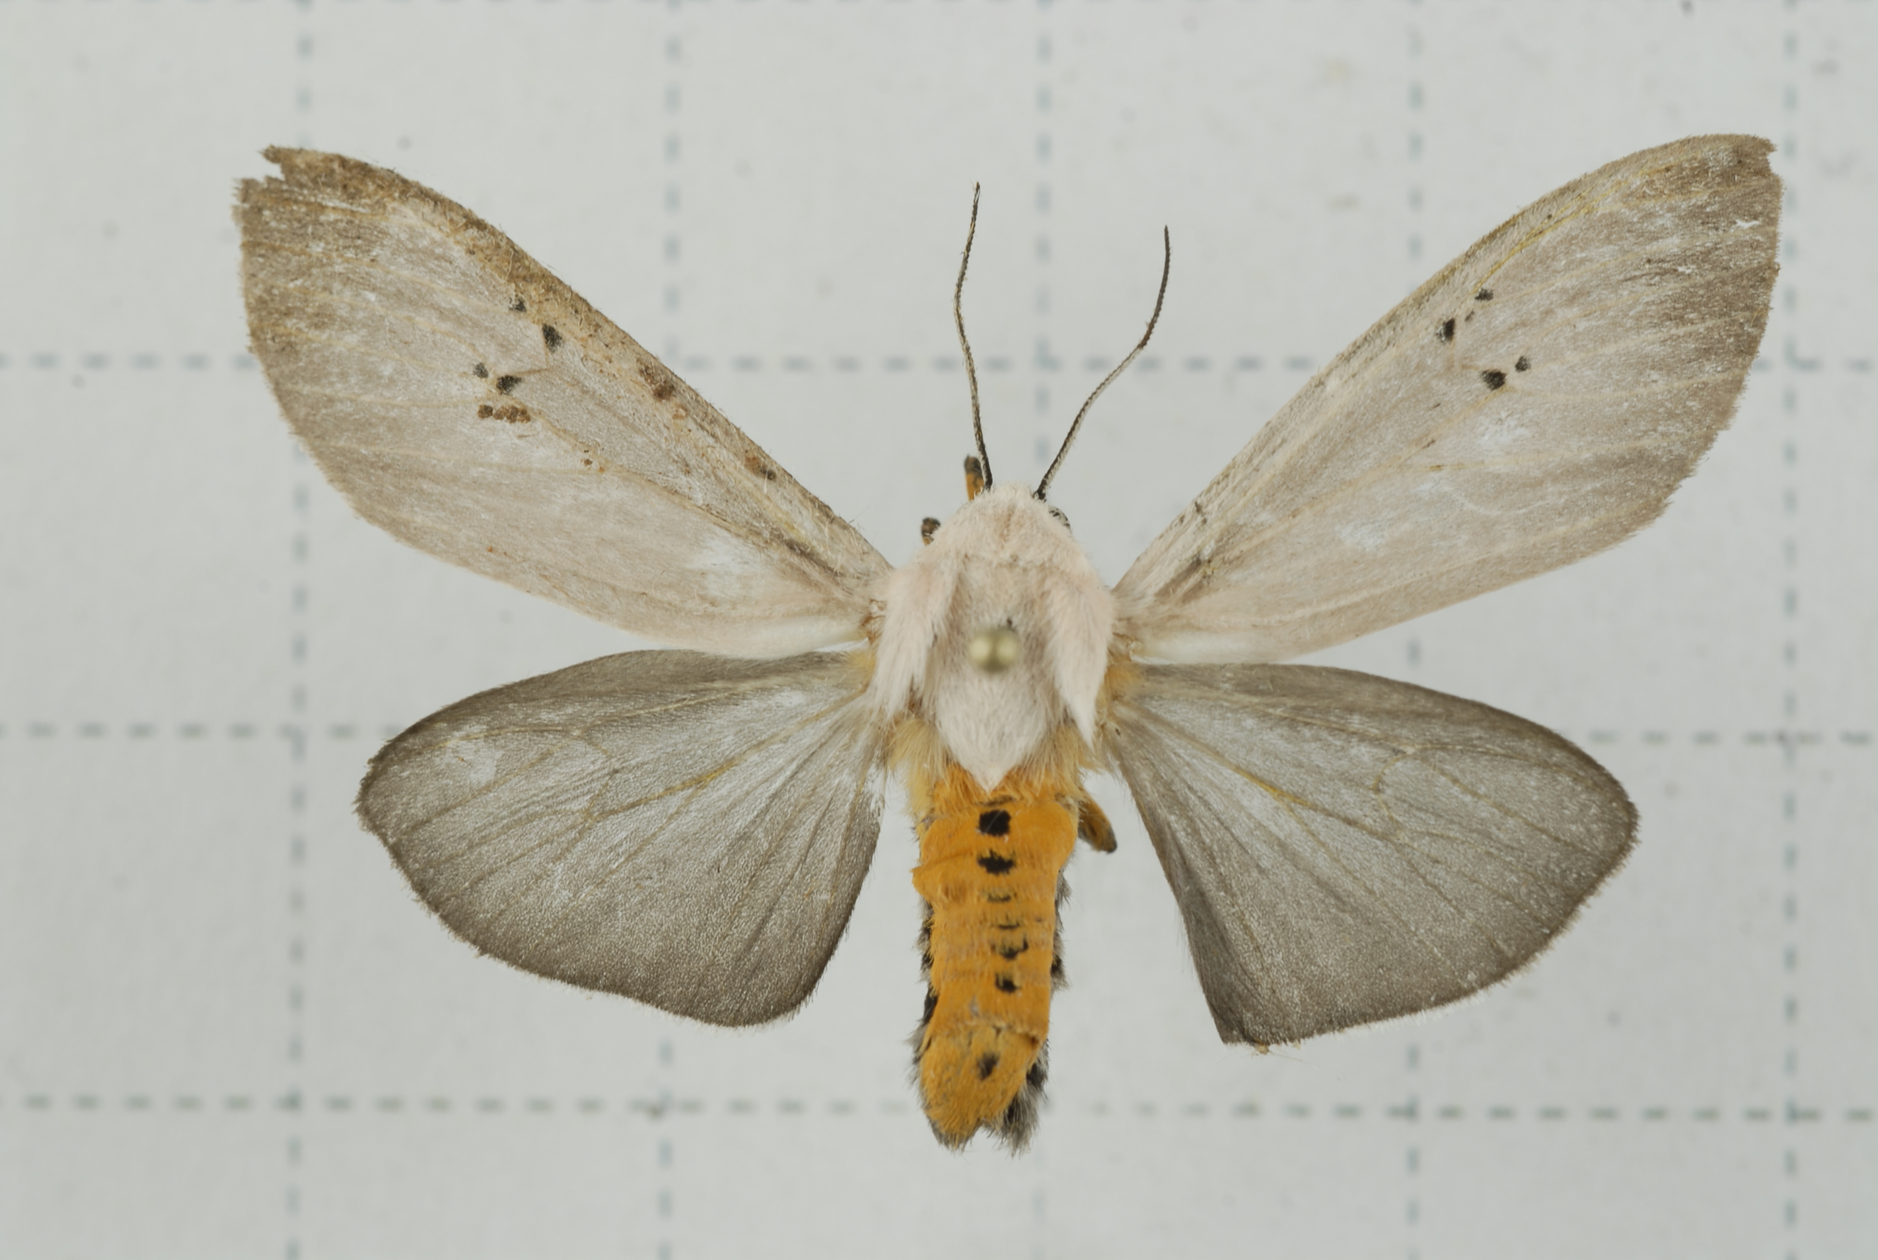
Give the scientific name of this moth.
Creatonotos transiens koni
